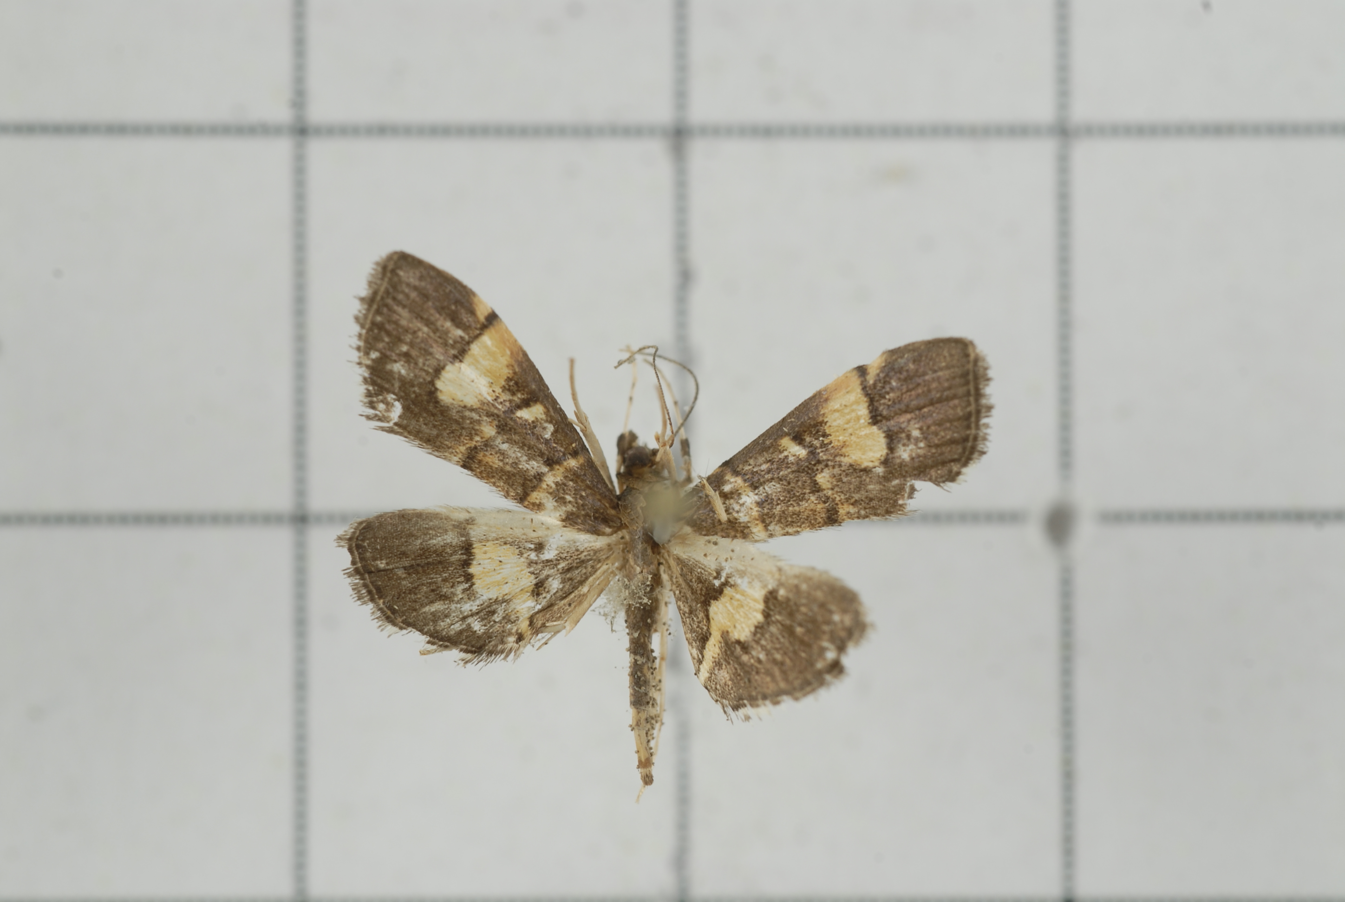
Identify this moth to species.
Syngamia falsidicalis
